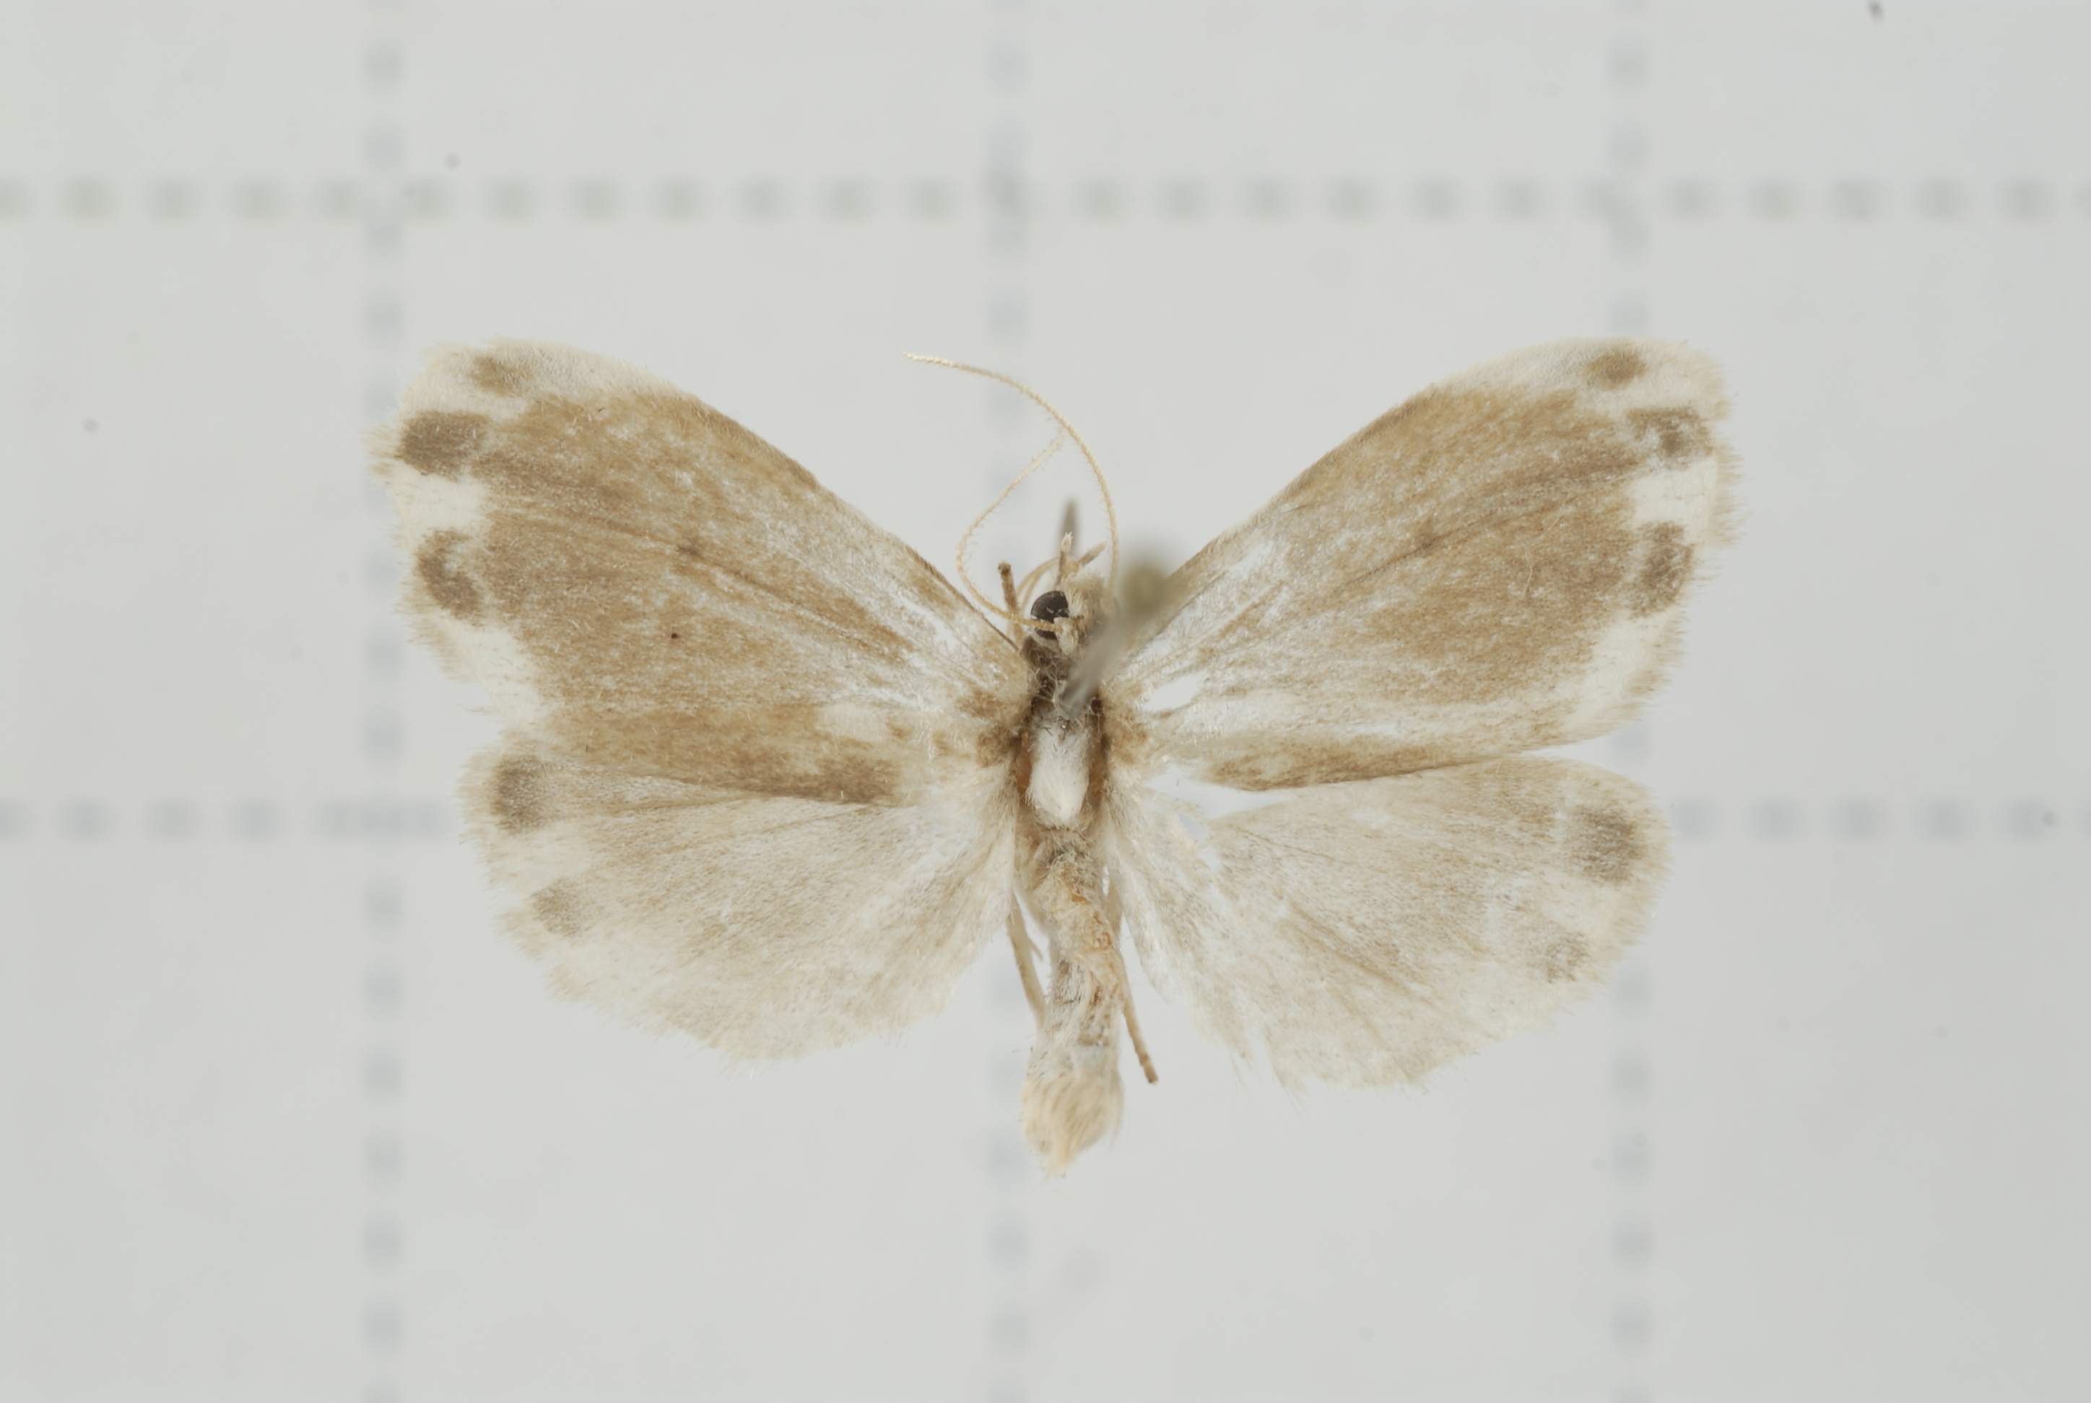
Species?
Cabardites limbata
